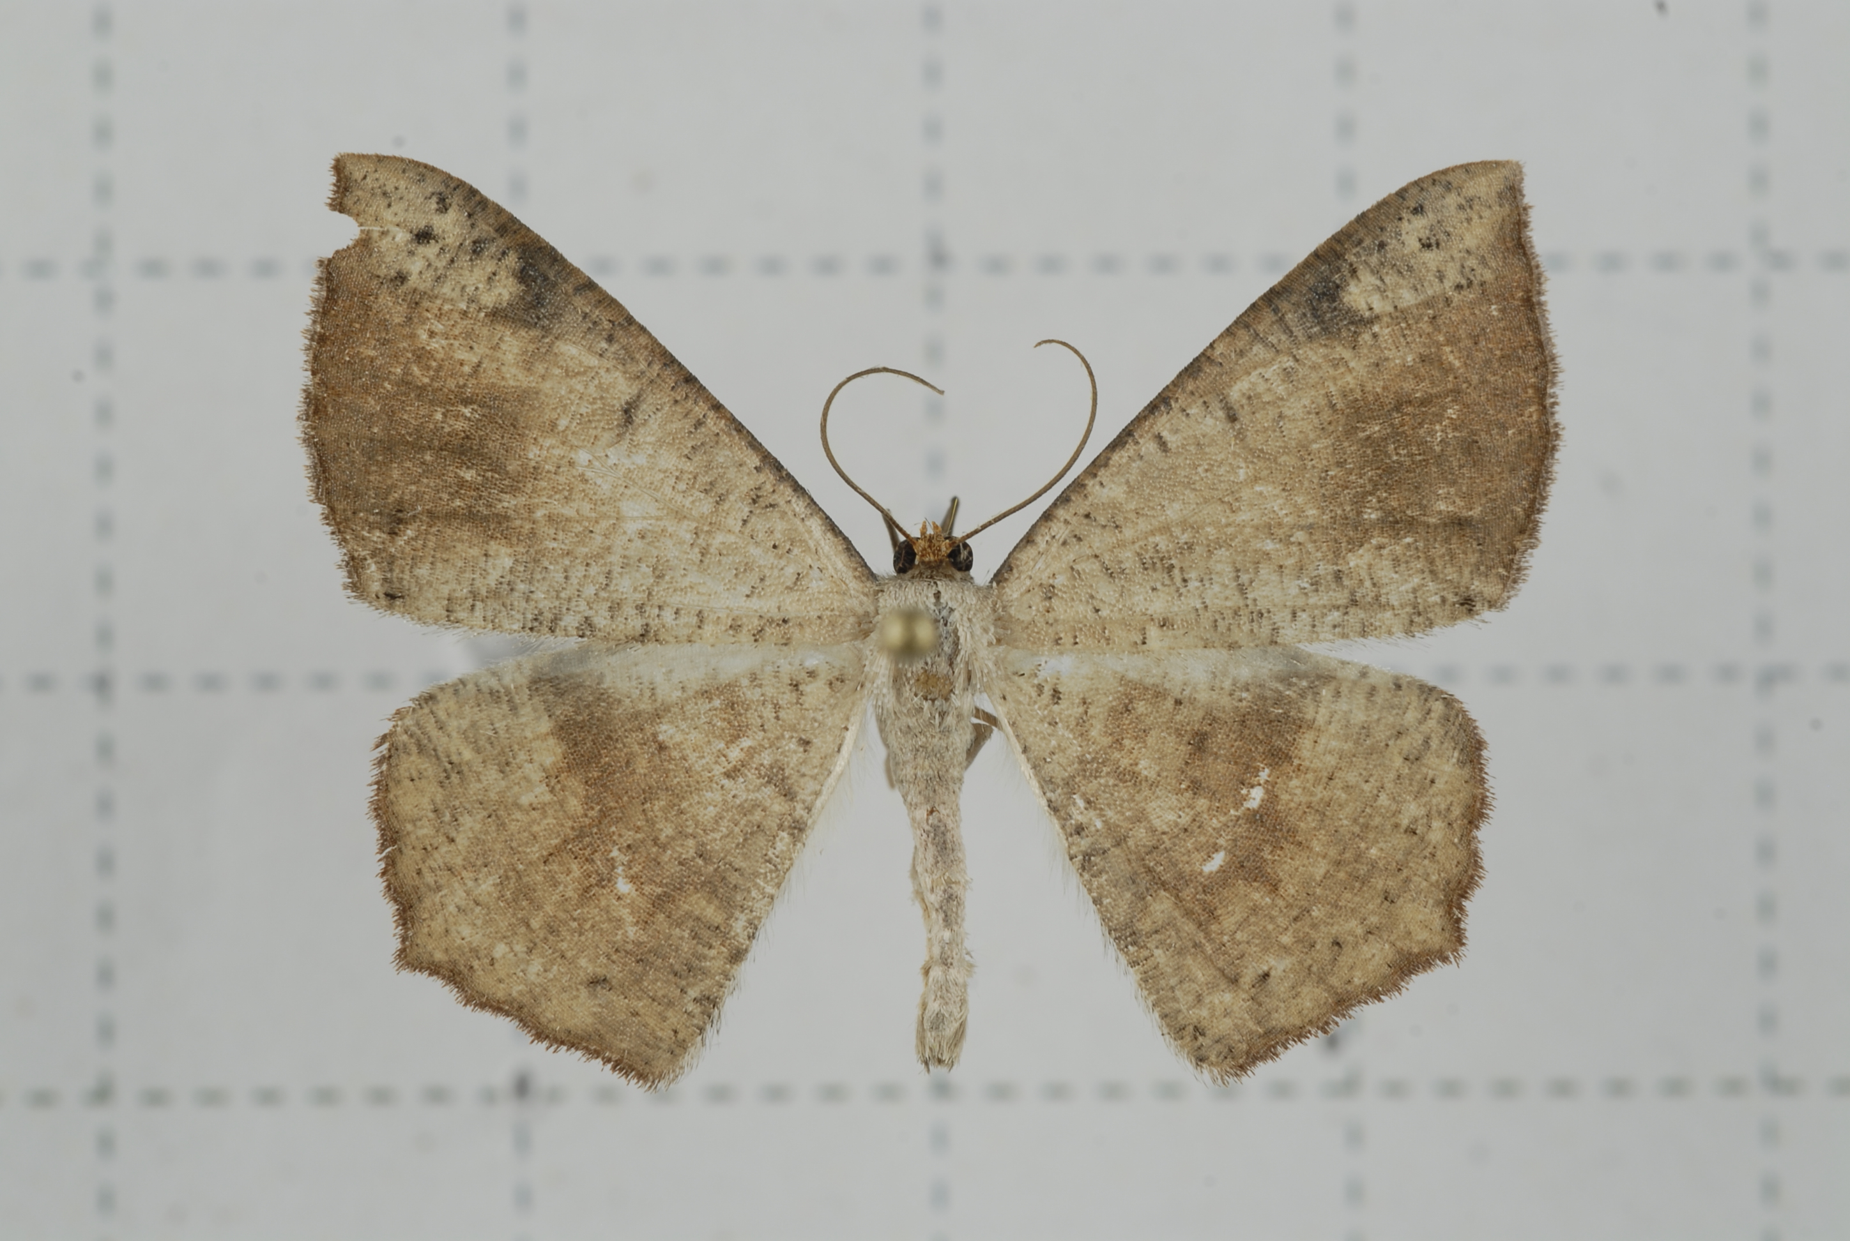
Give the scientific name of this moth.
Peratostega deletaria deletaria
